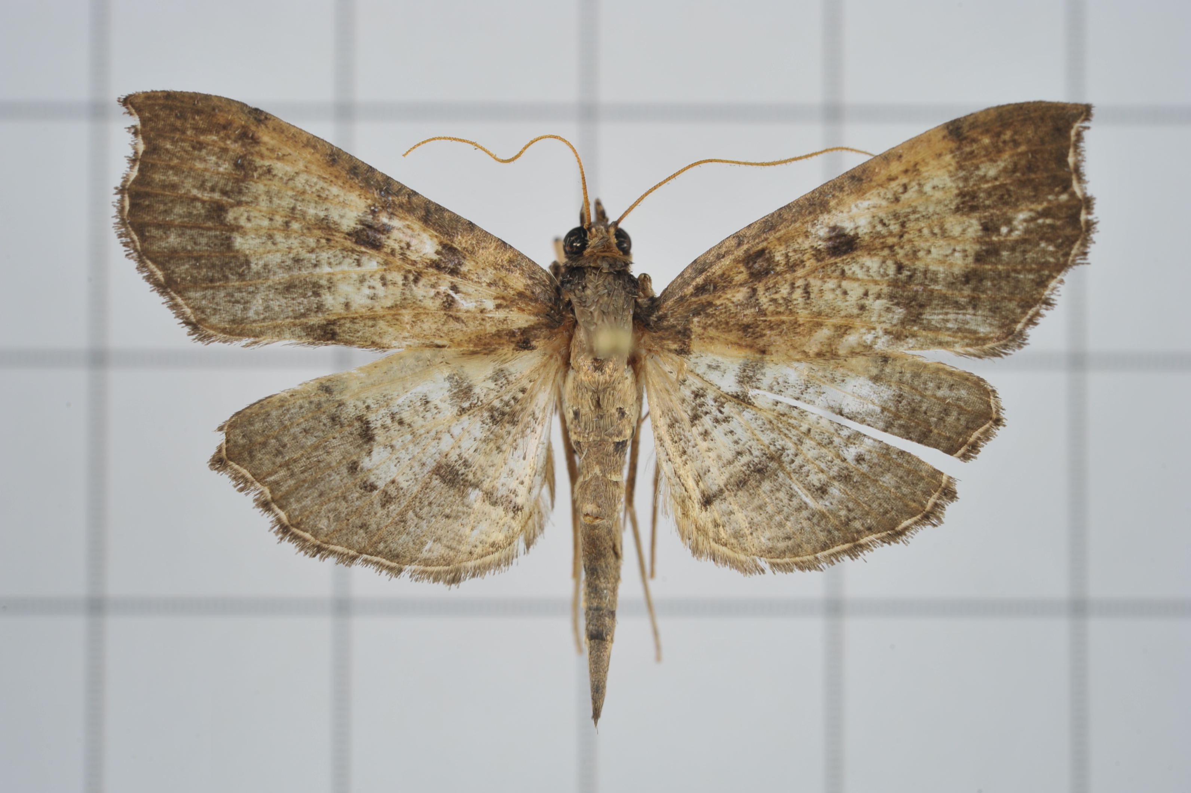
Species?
Ceratarcha umbrosa
